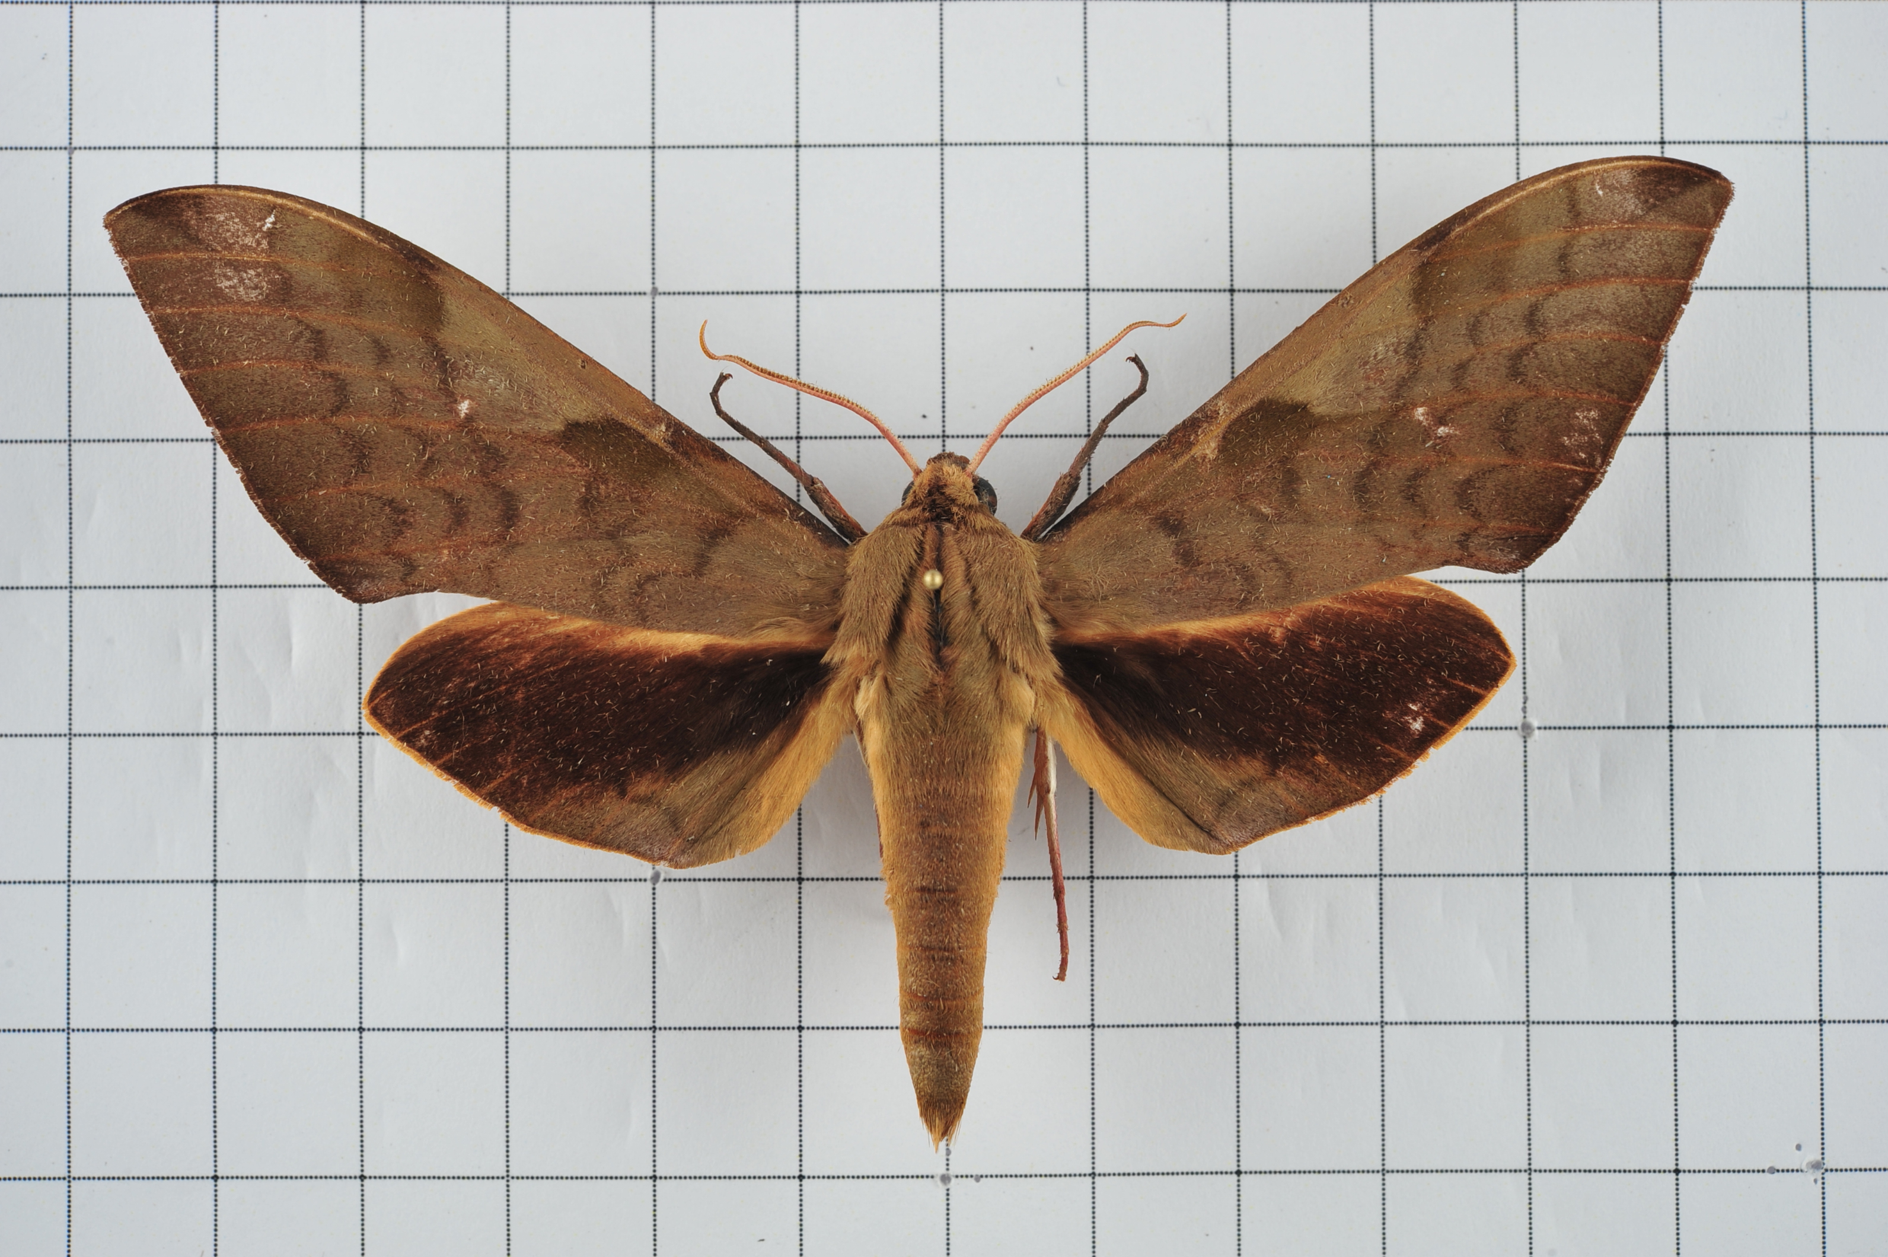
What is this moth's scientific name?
Clanis bilineata formosana
